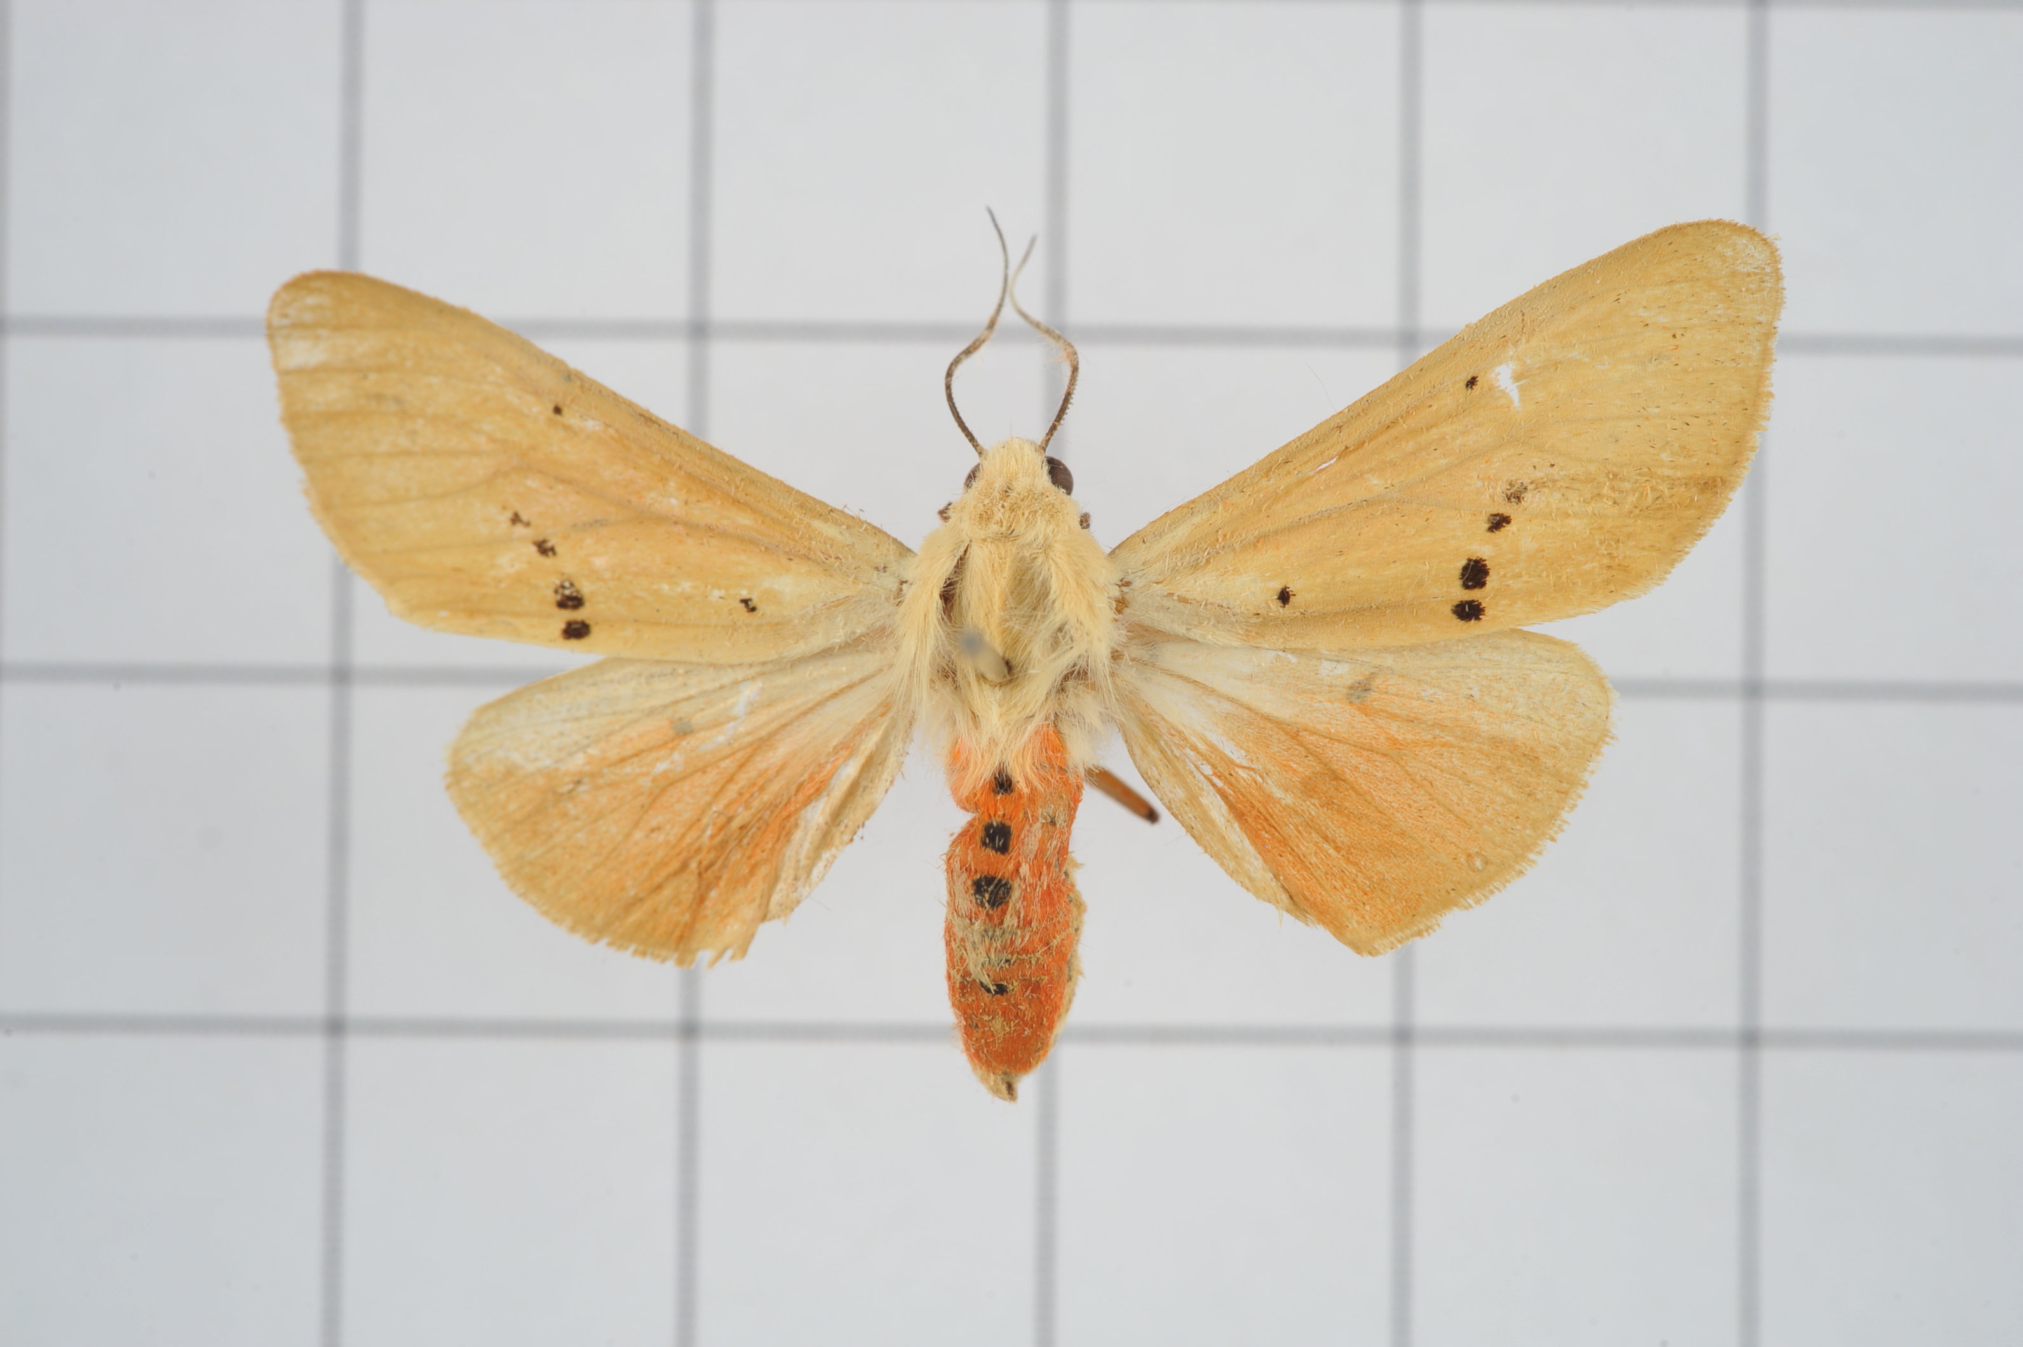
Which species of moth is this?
Spilarctia subcarnea
